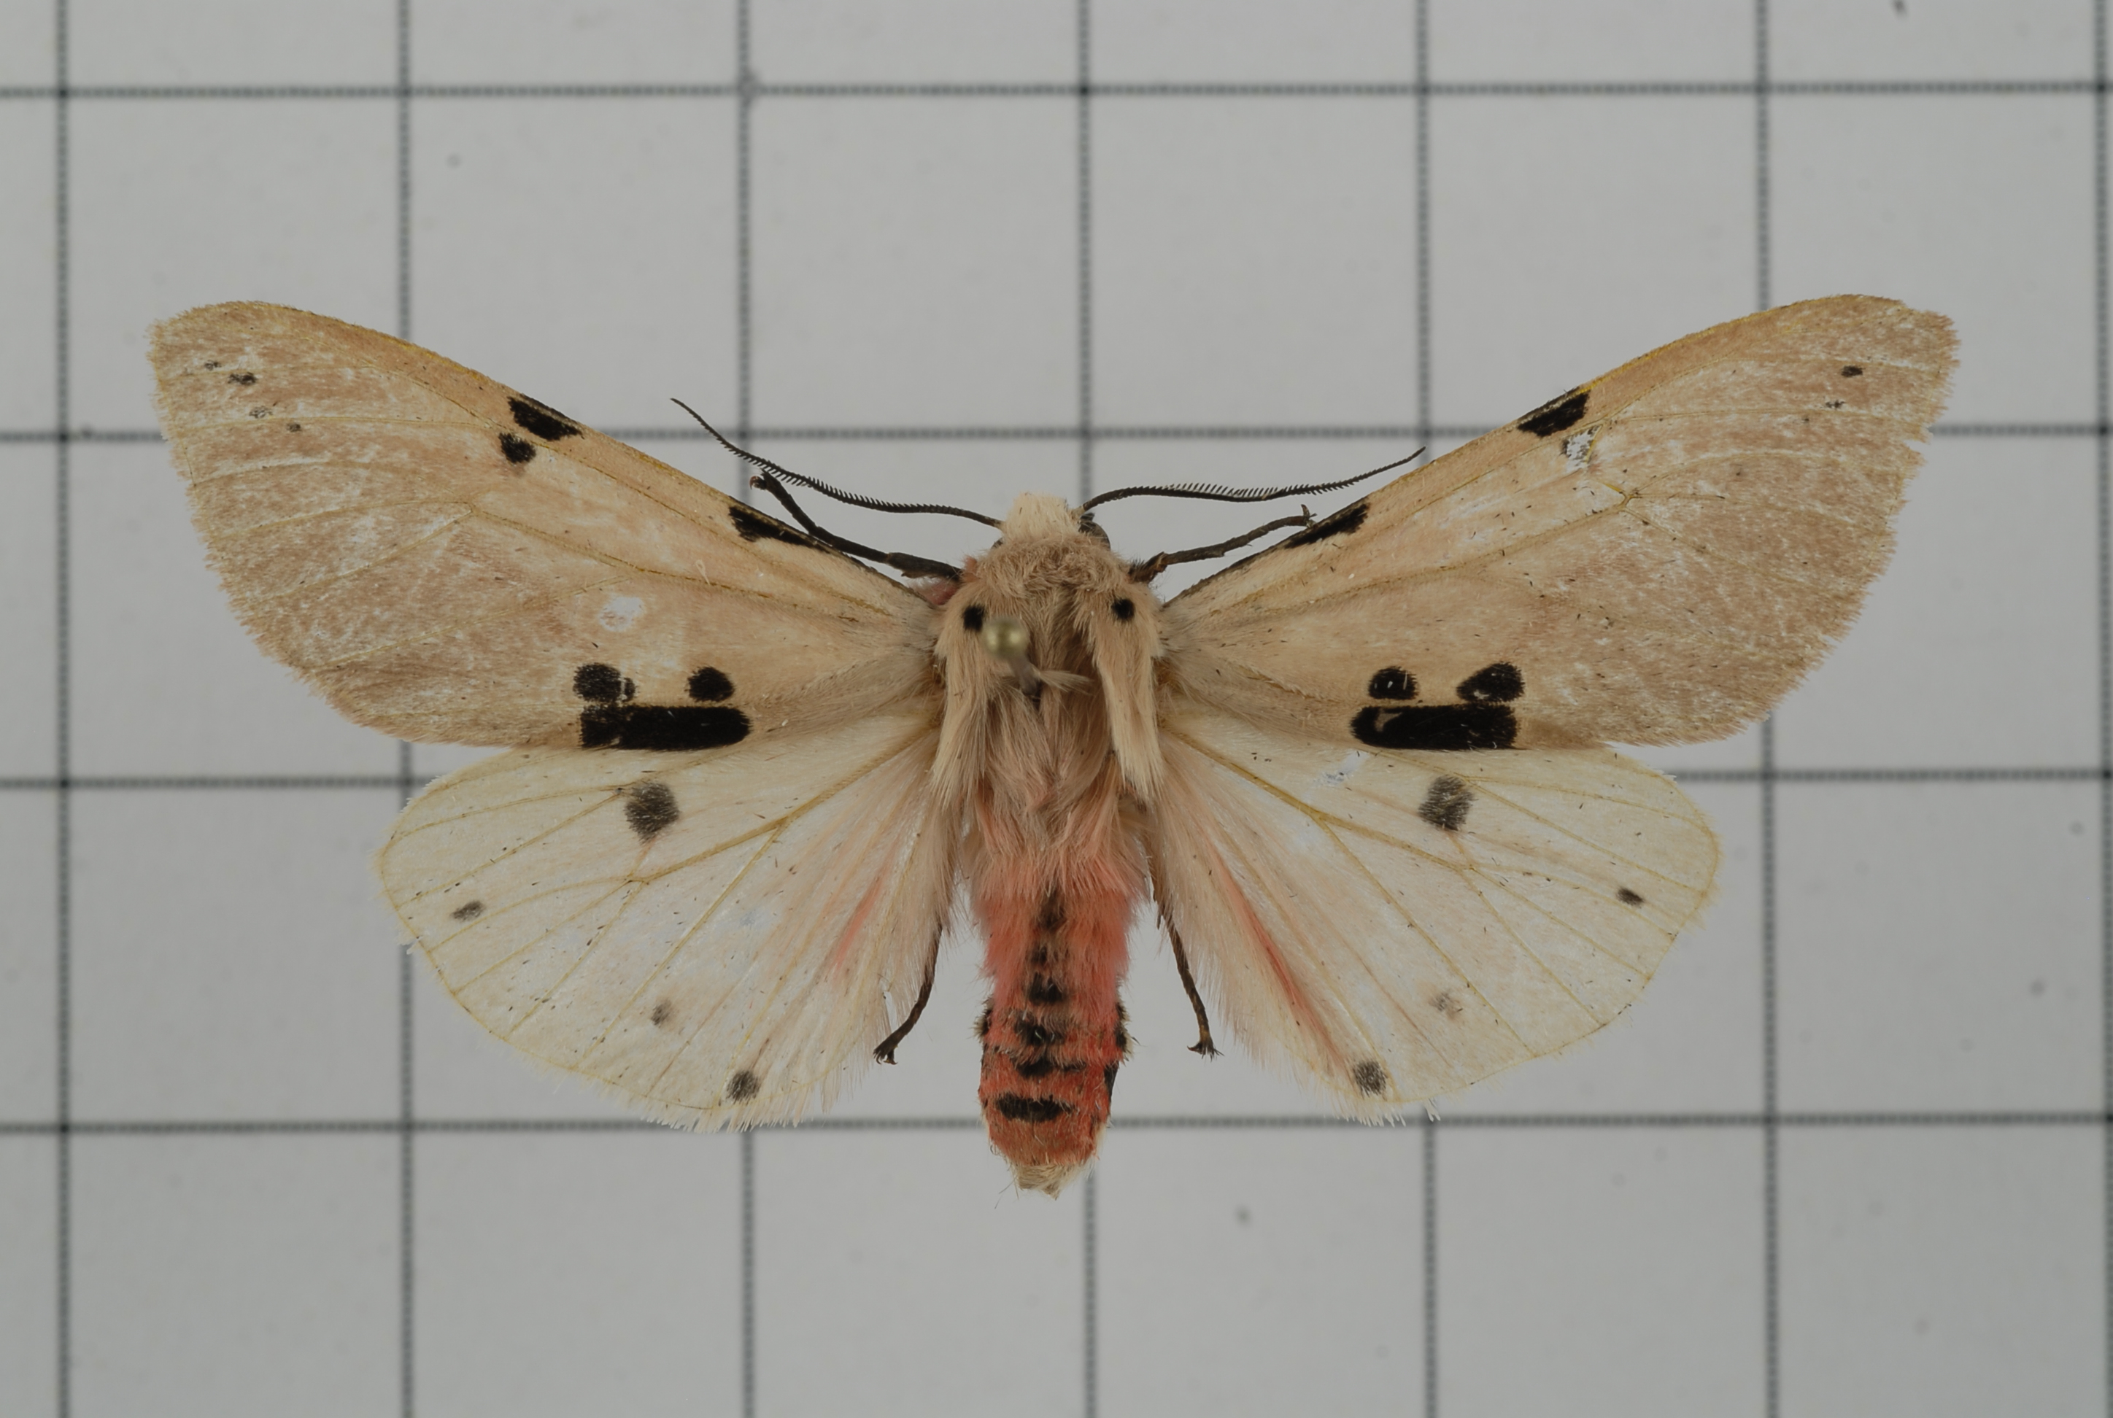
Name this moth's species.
Spilarctia clava
